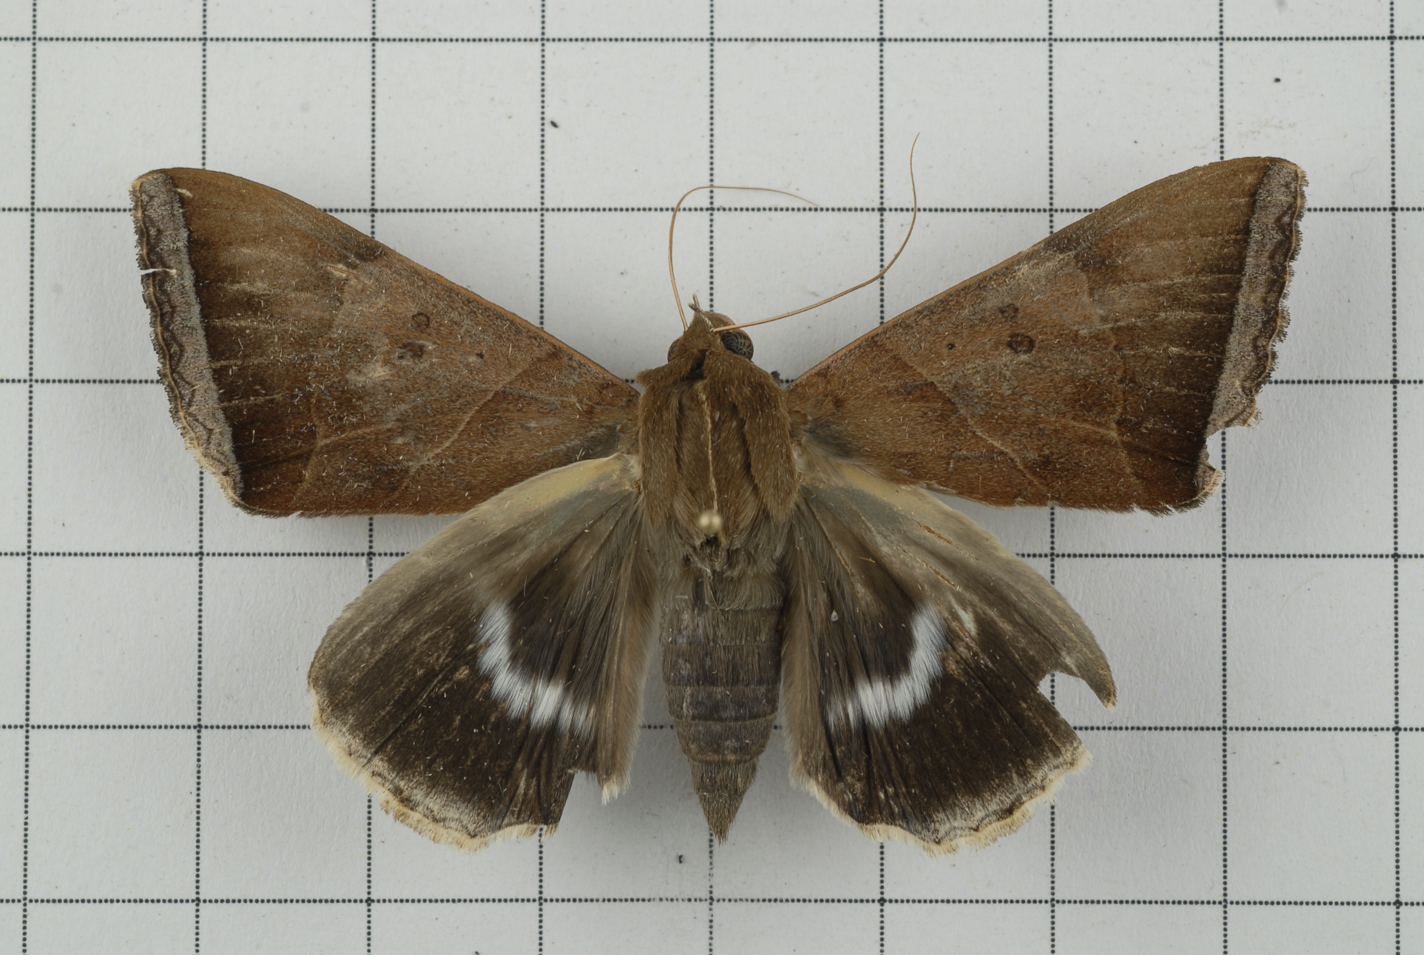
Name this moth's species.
Artena dotata
